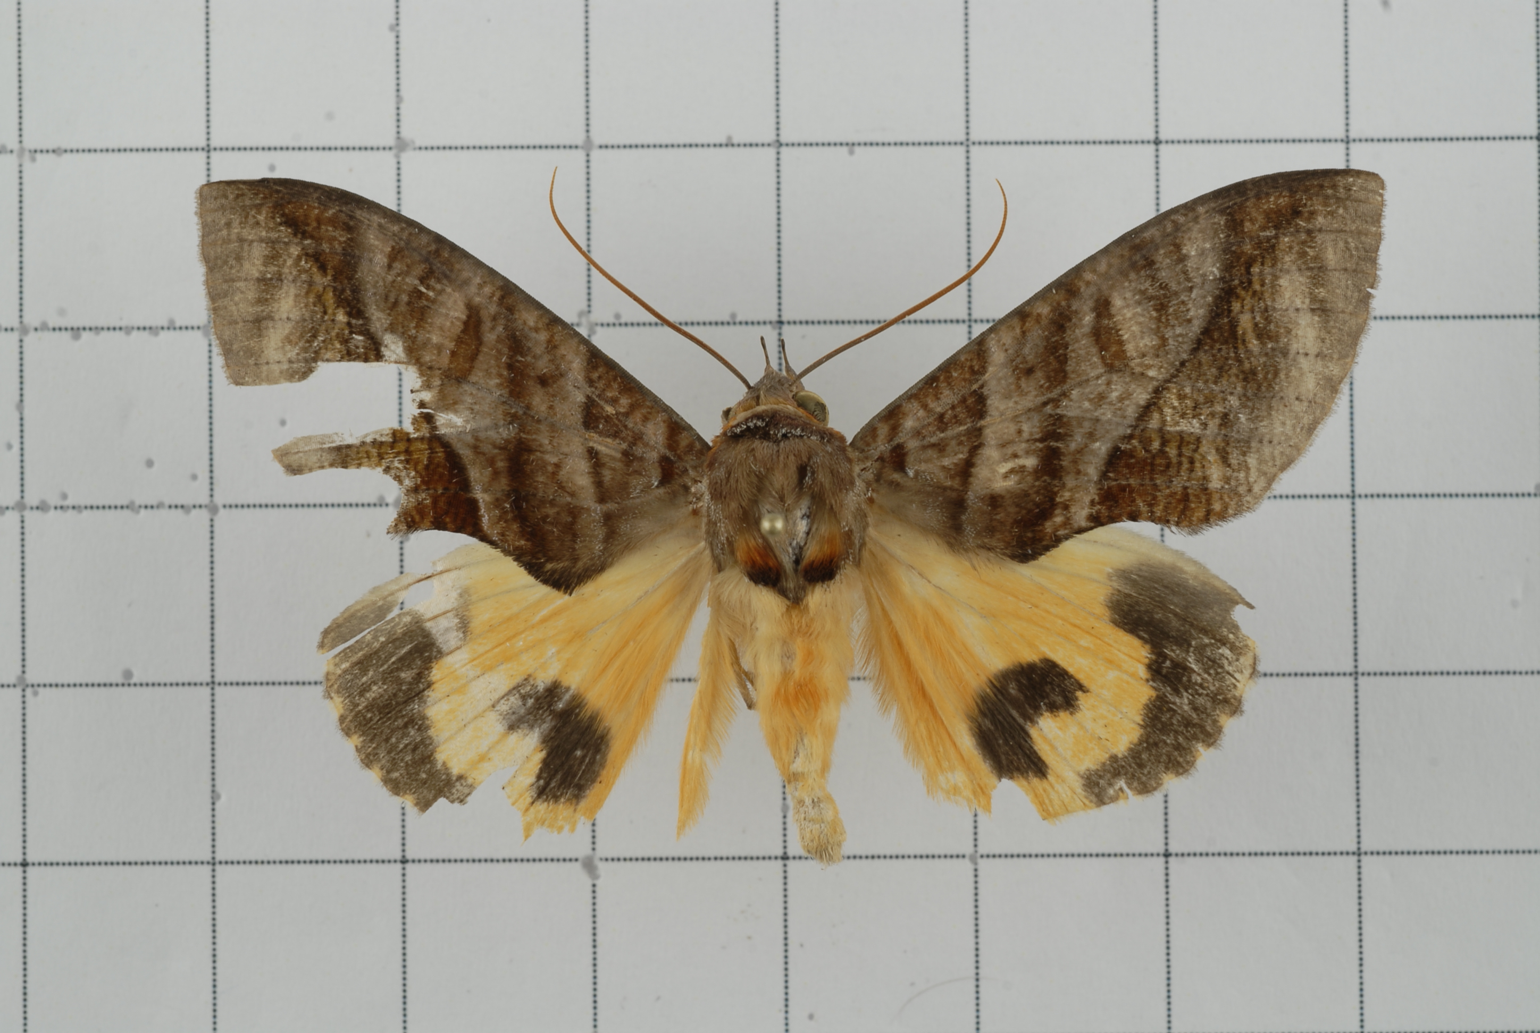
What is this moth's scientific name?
Eudocima homaena
